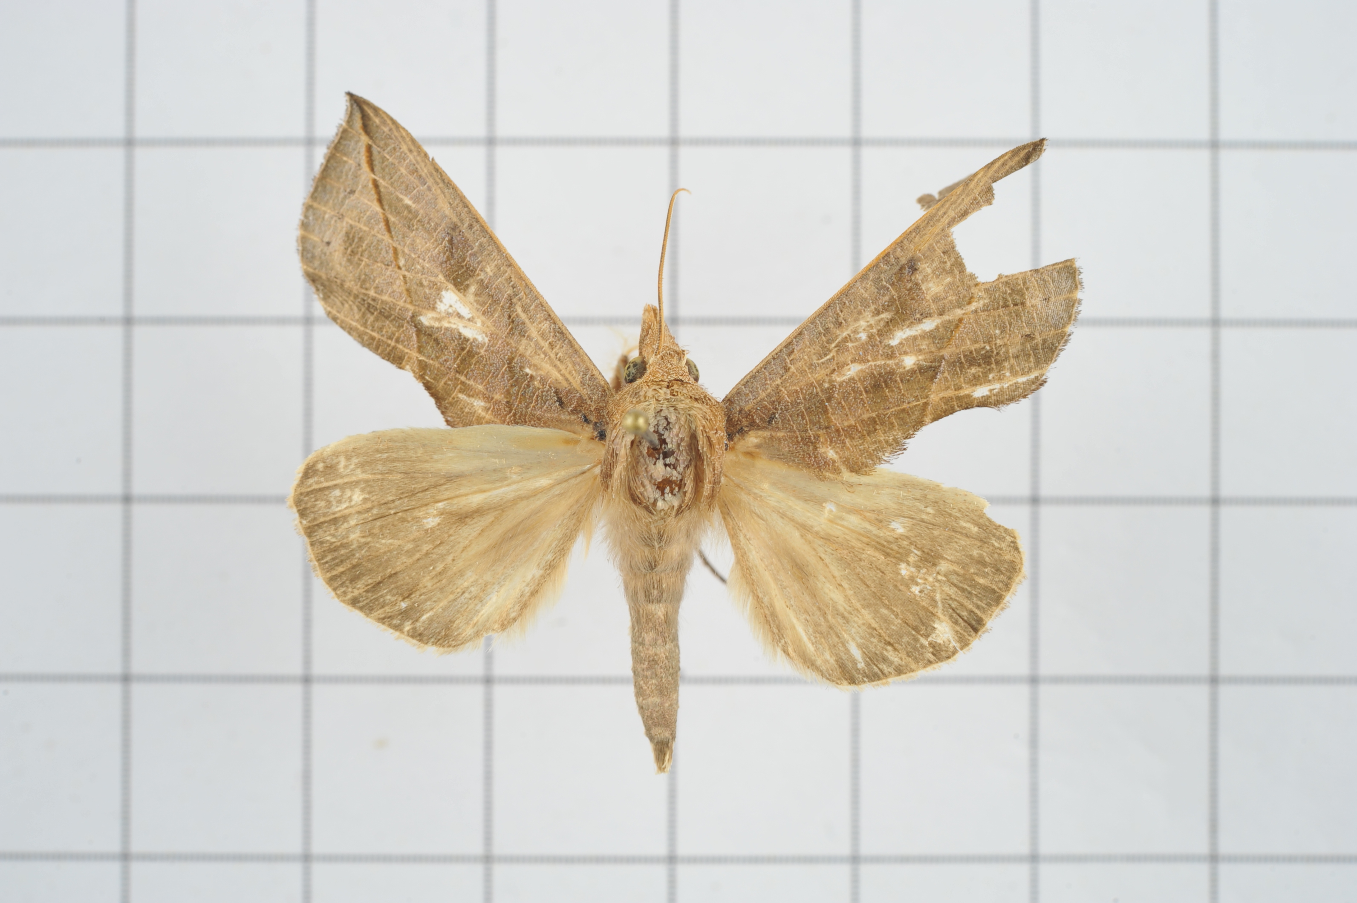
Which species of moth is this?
Calyptra minuticornis bisacutum
